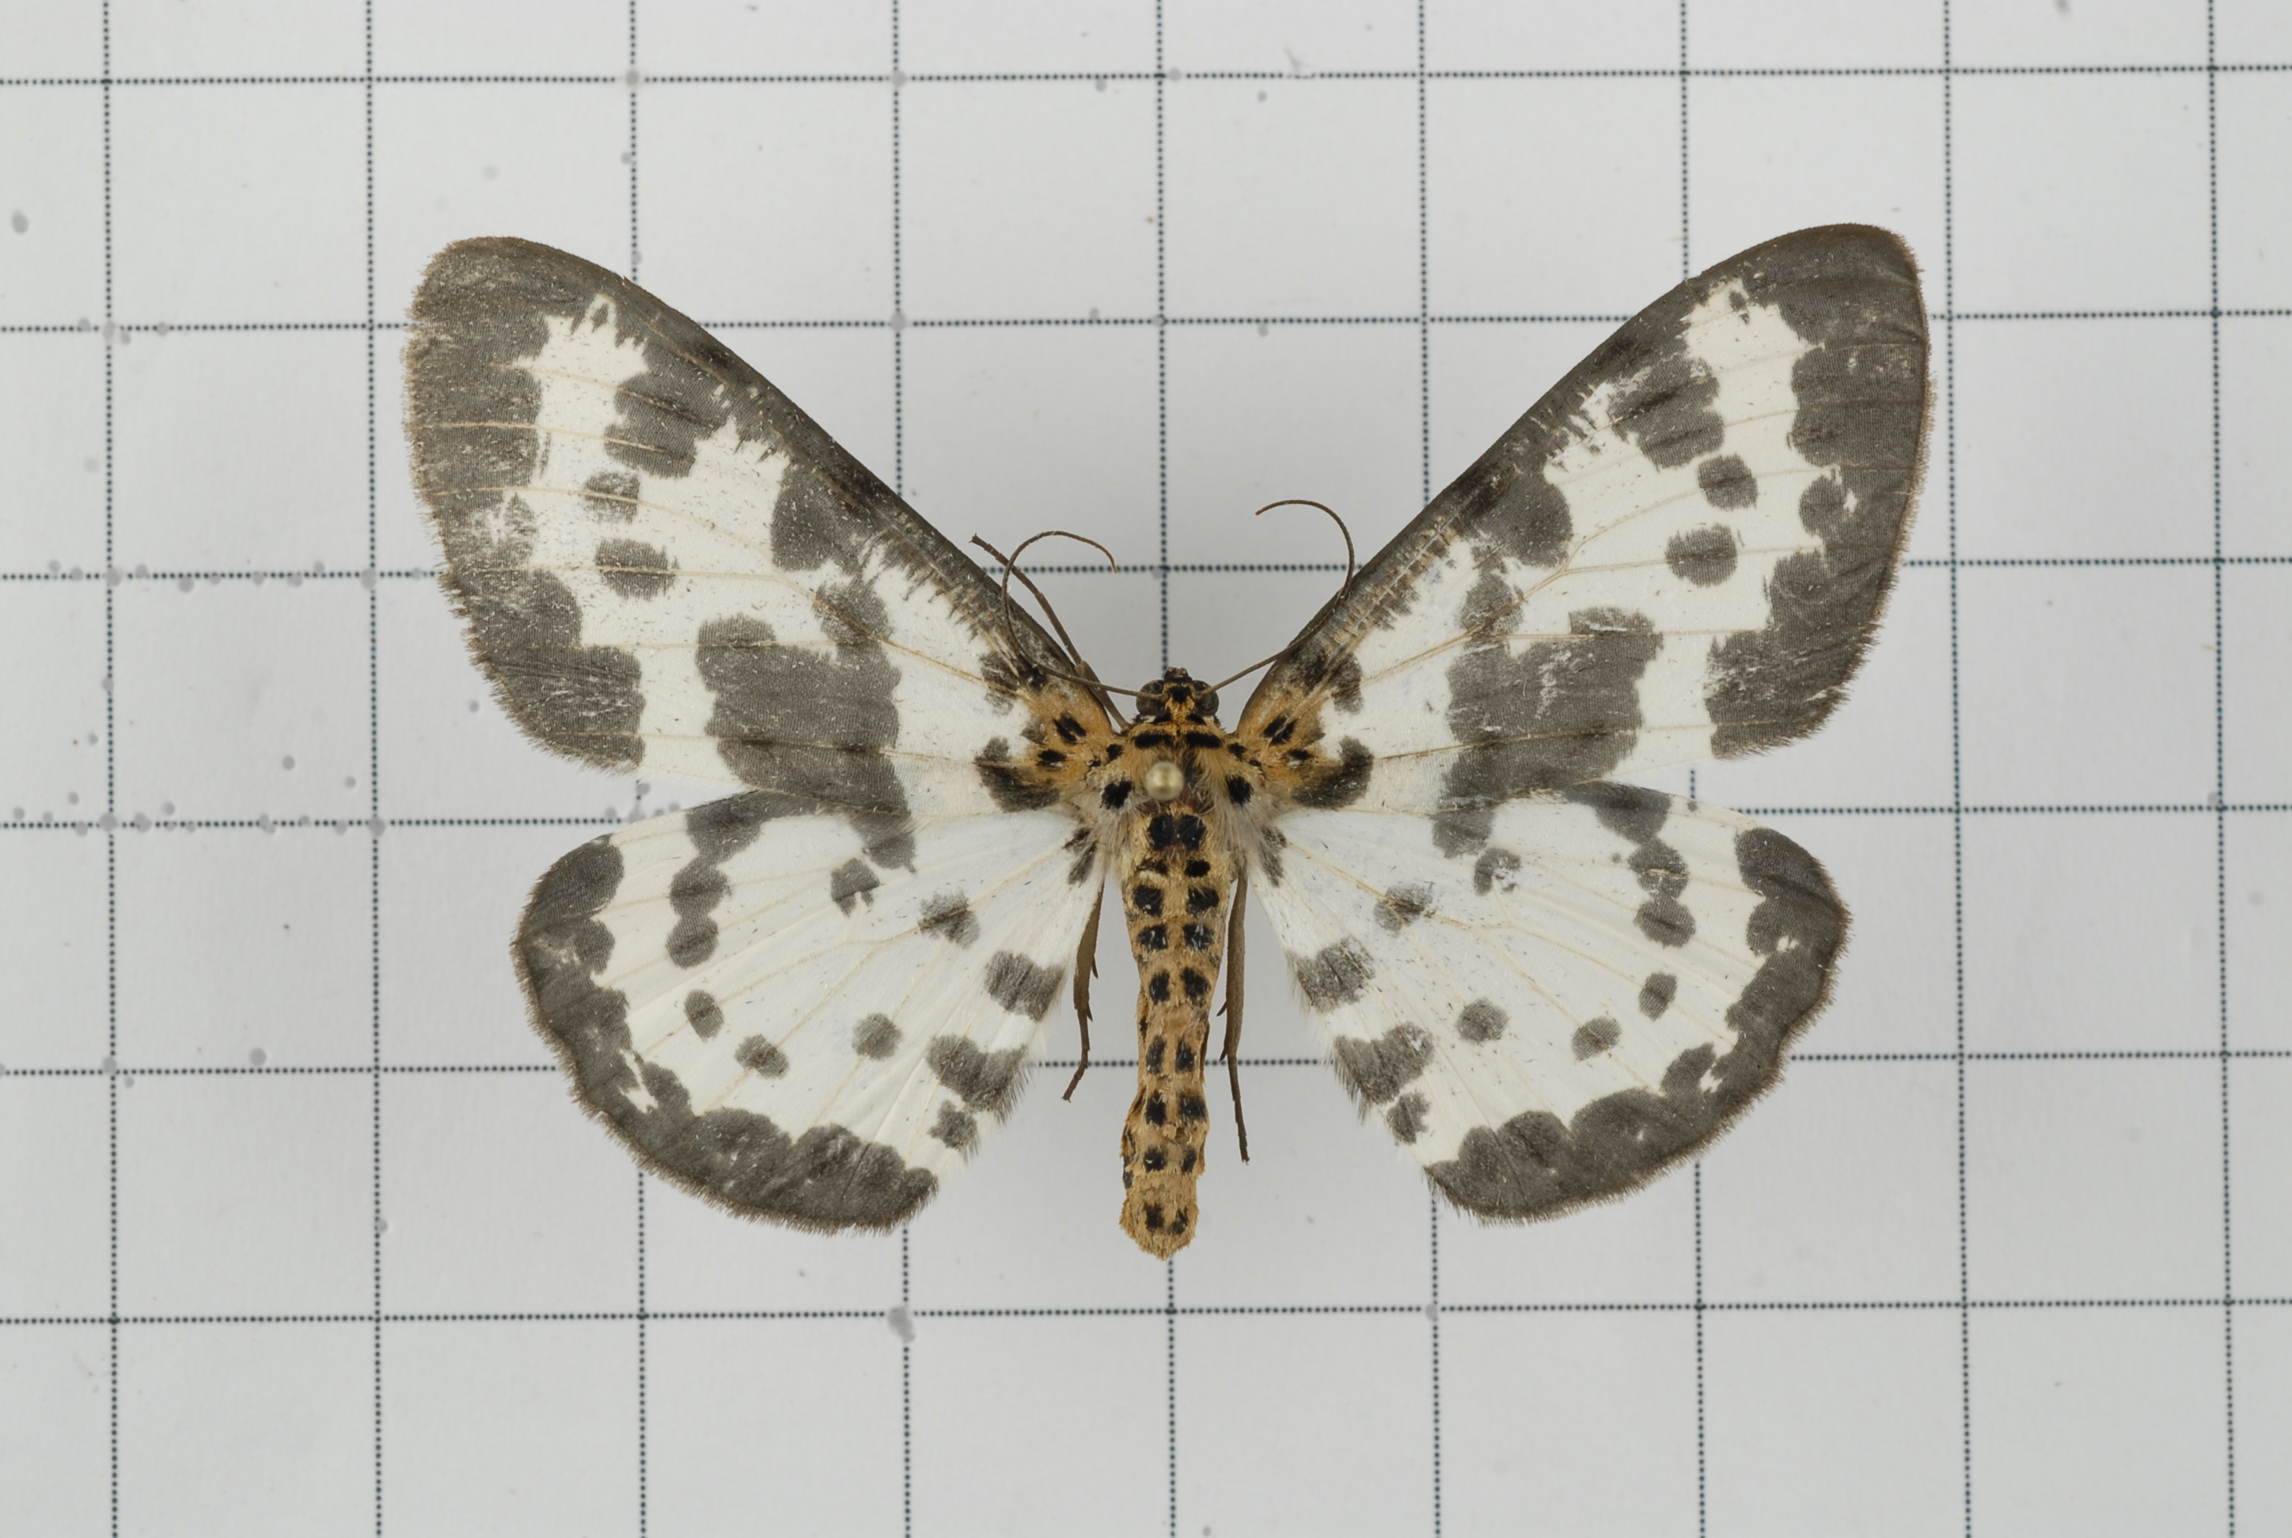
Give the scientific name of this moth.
Percnia longitermen
